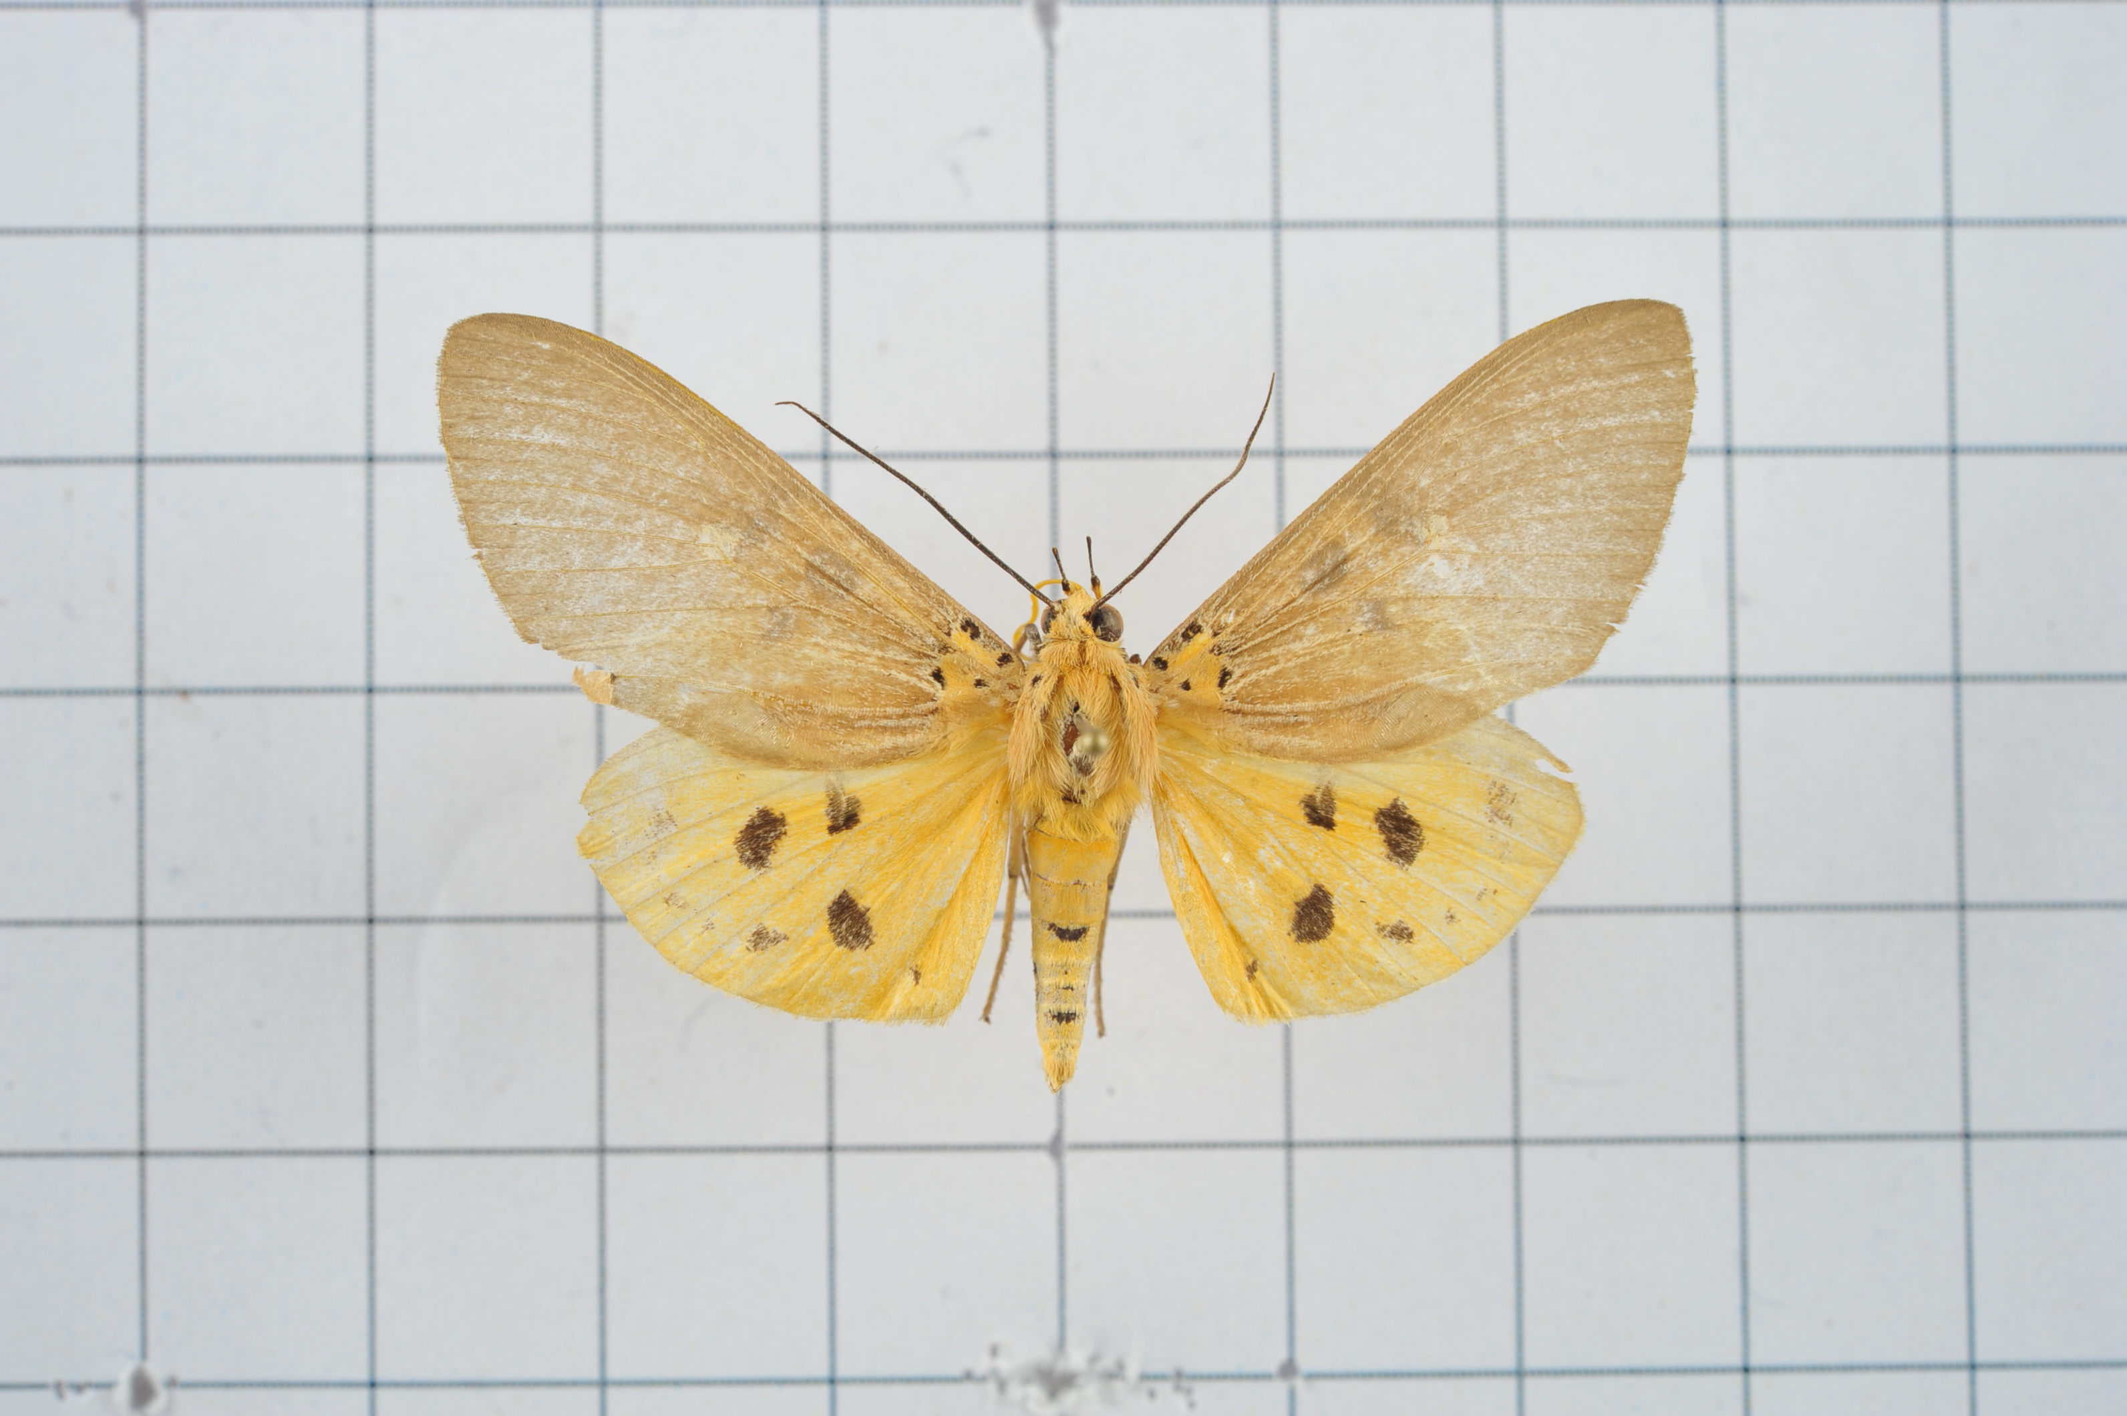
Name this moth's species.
Asota caricae
